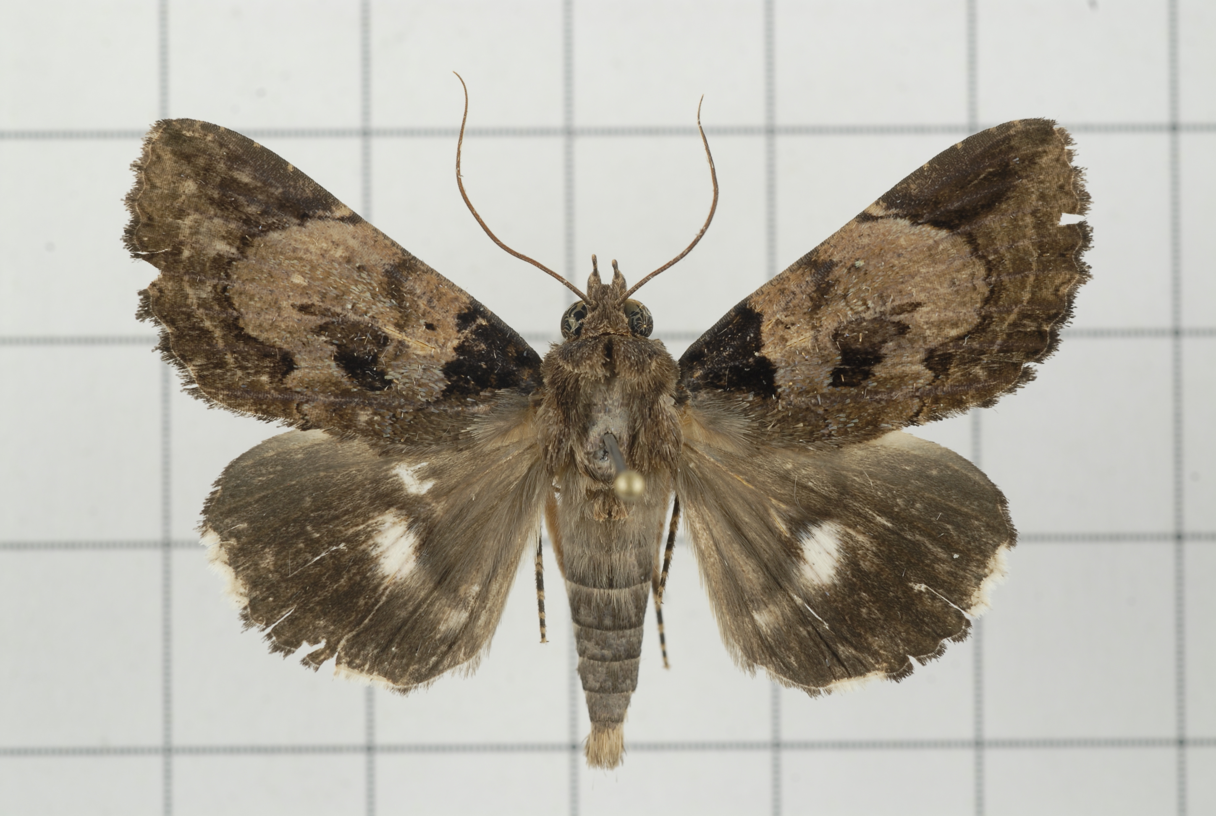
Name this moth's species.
Ercheia cyllaria
